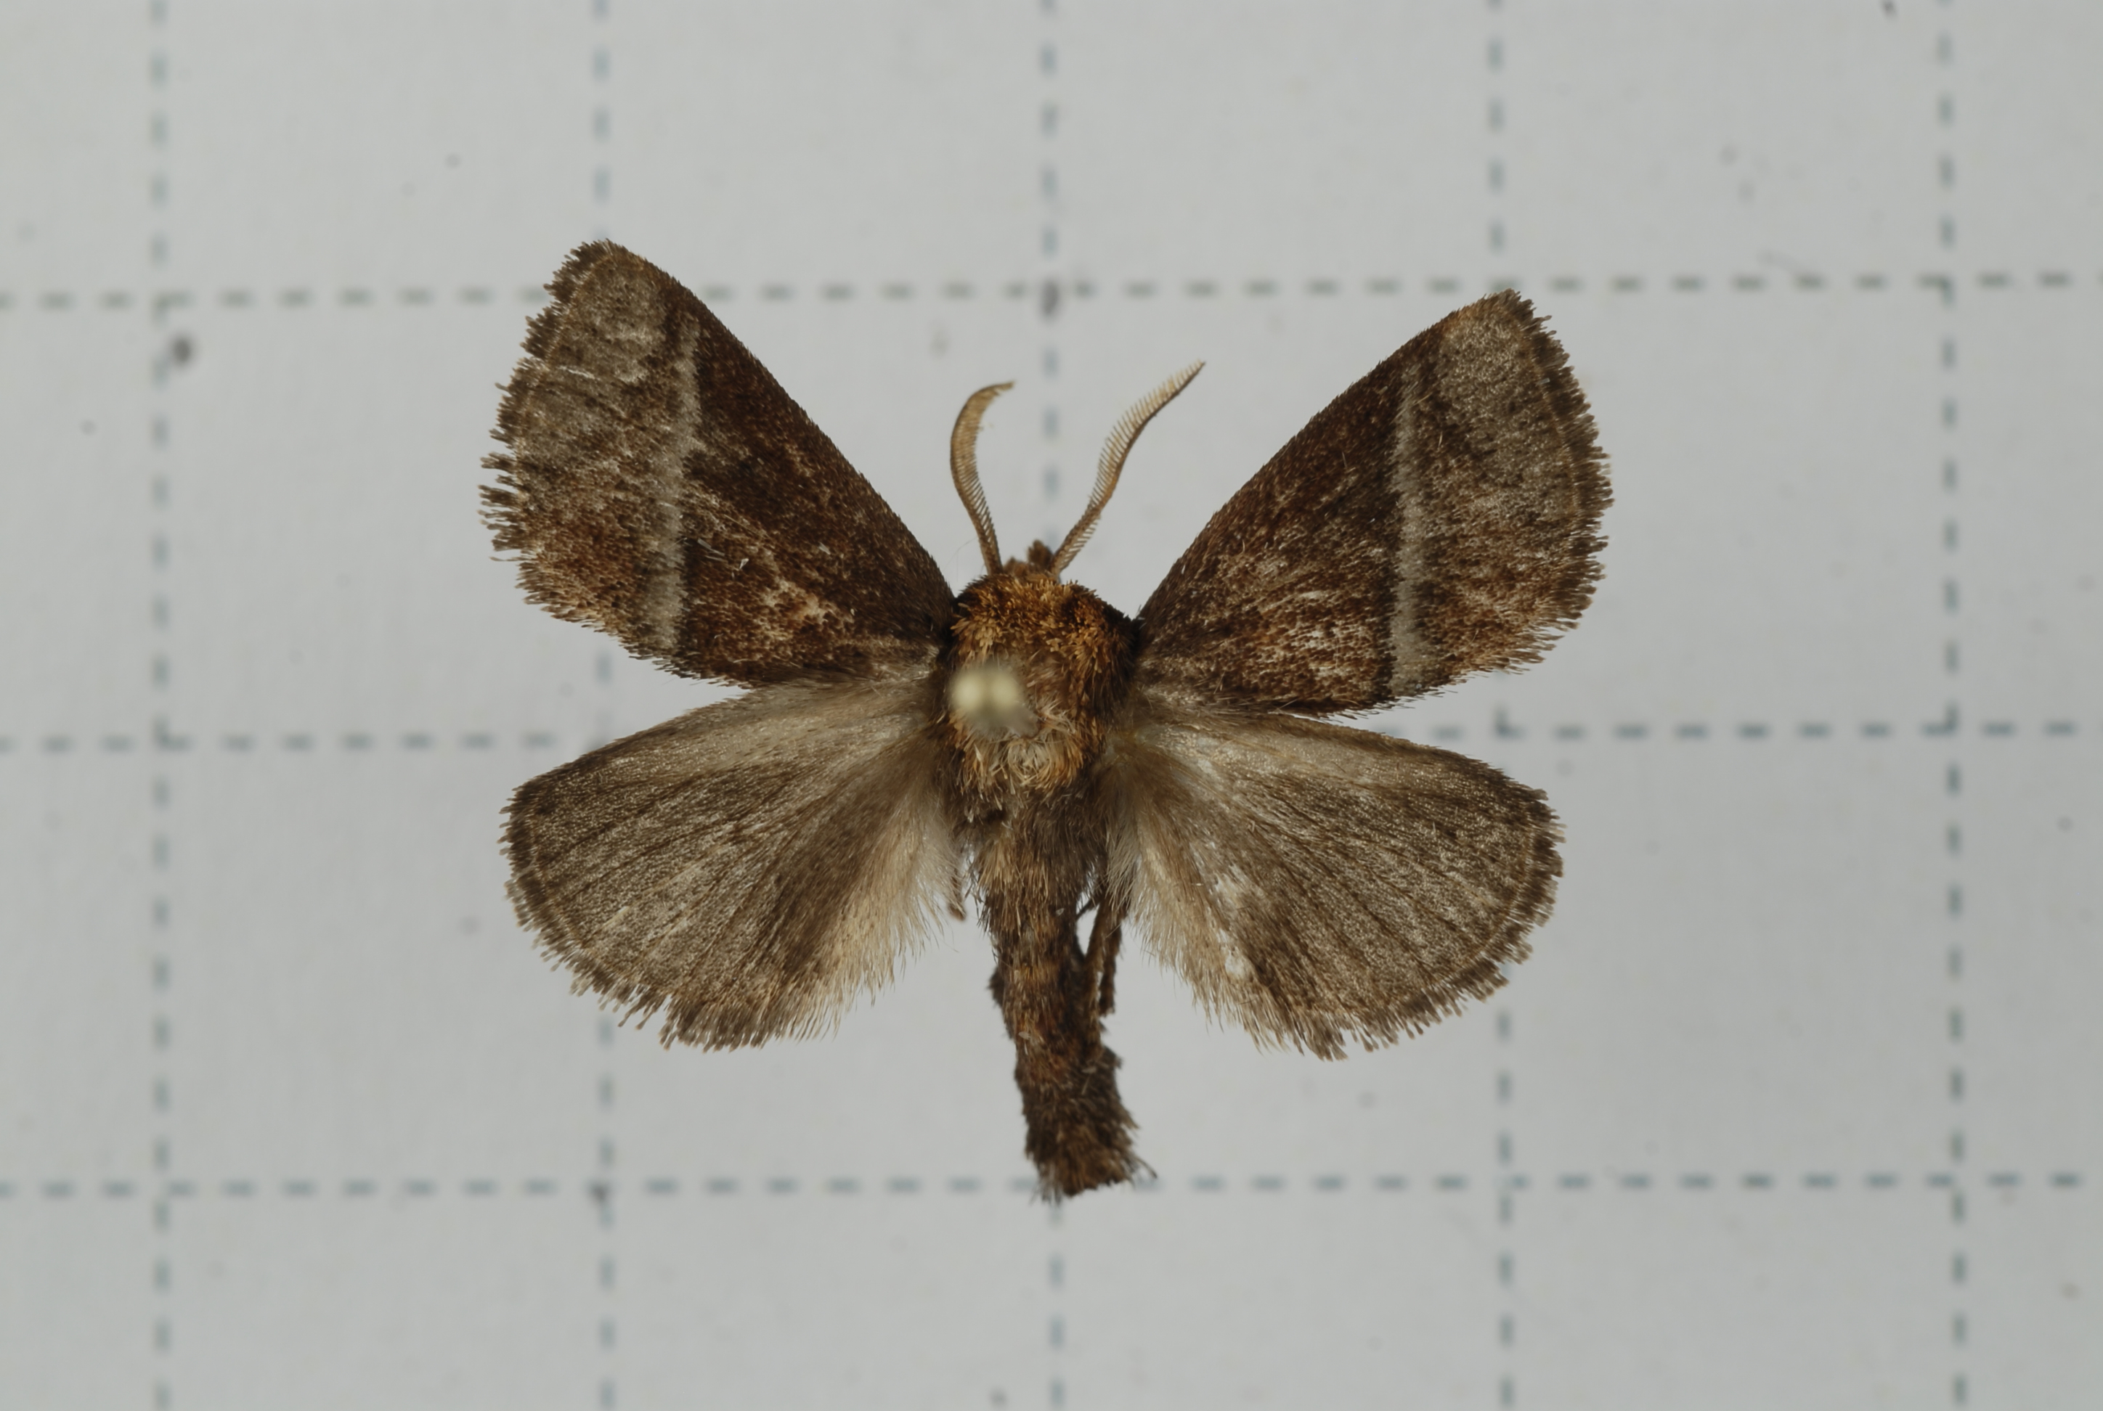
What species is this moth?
Birthamula rufa
